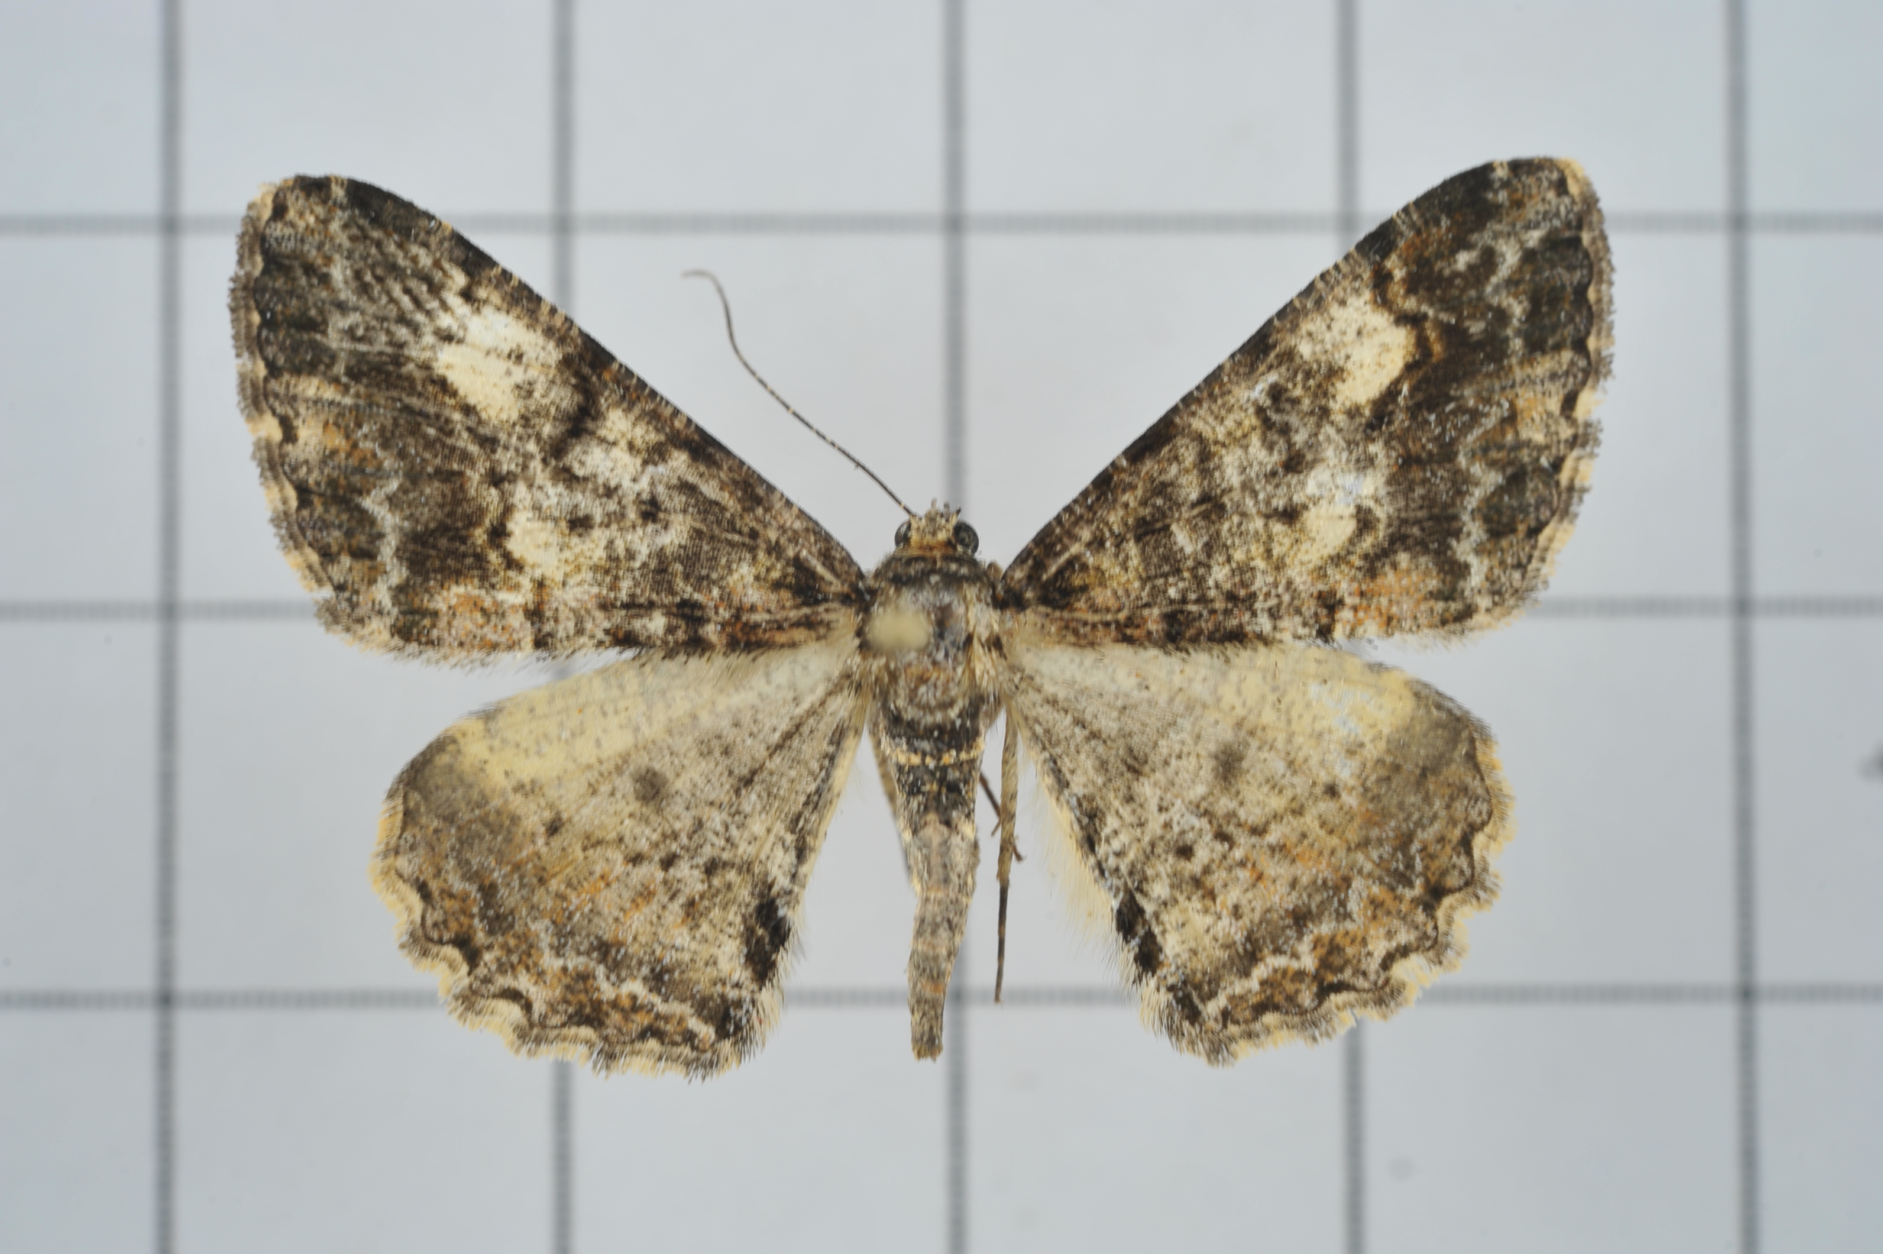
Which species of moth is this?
Alcis taiwanovariegata
